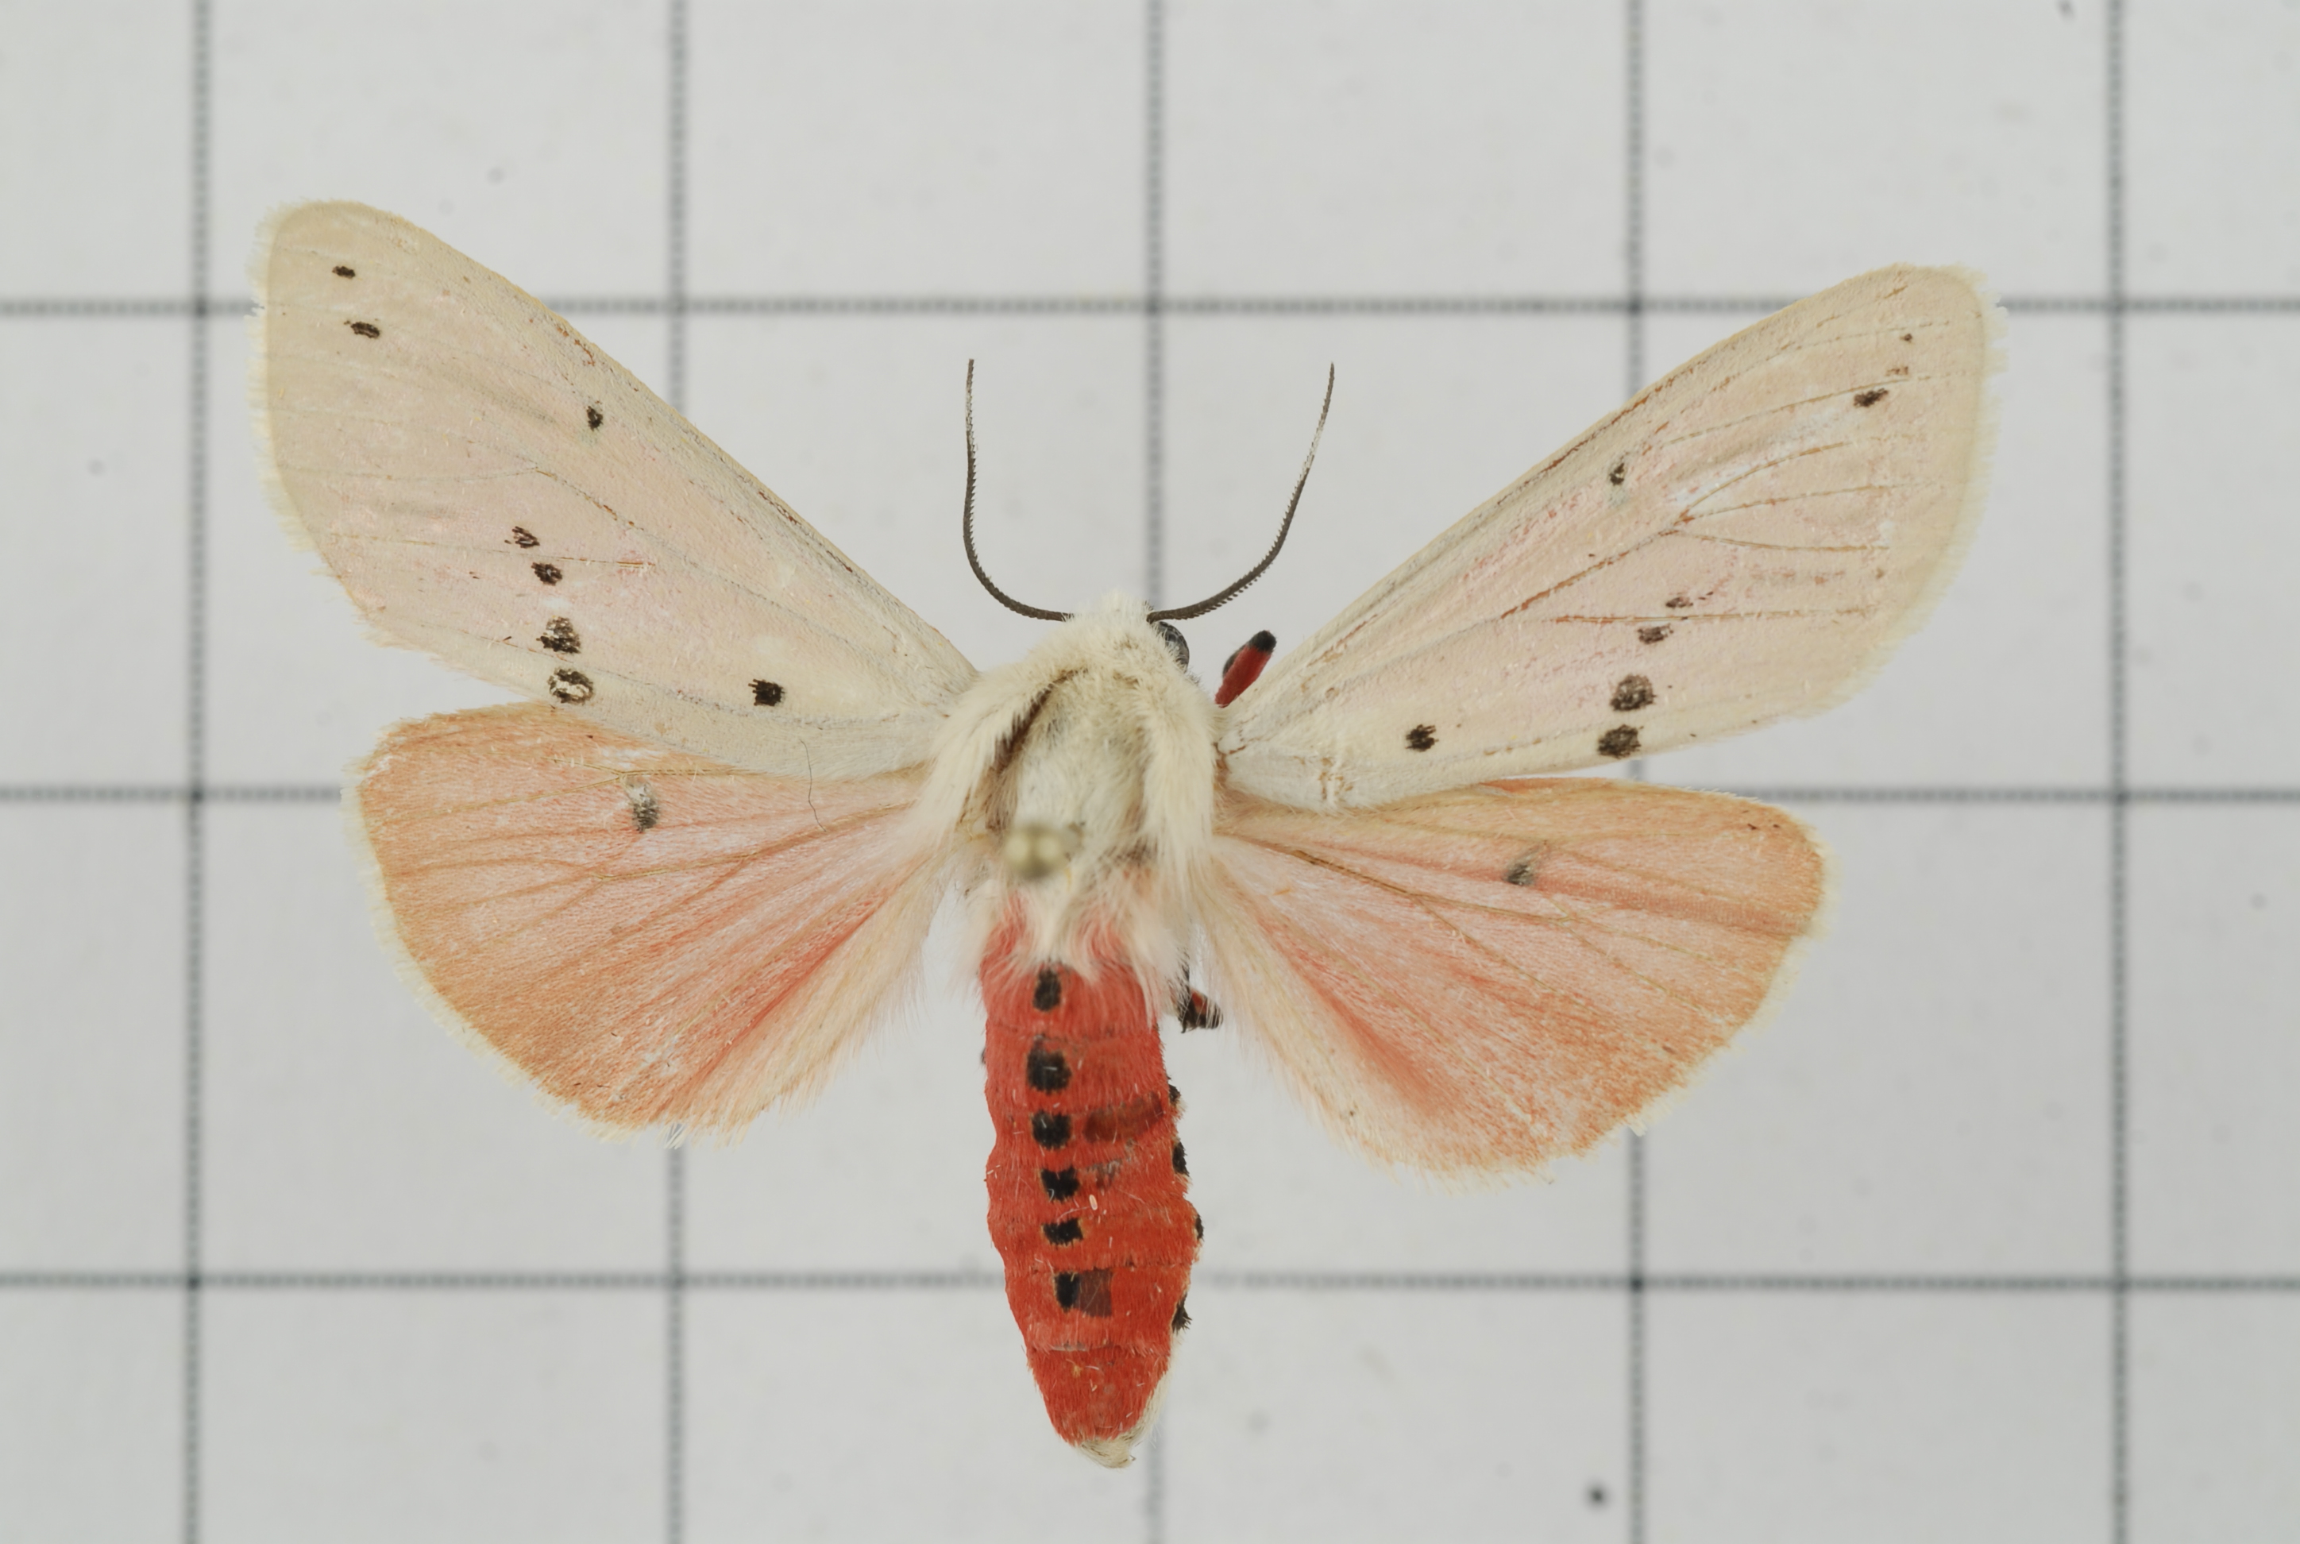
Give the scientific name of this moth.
Spilarctia subcarnea
